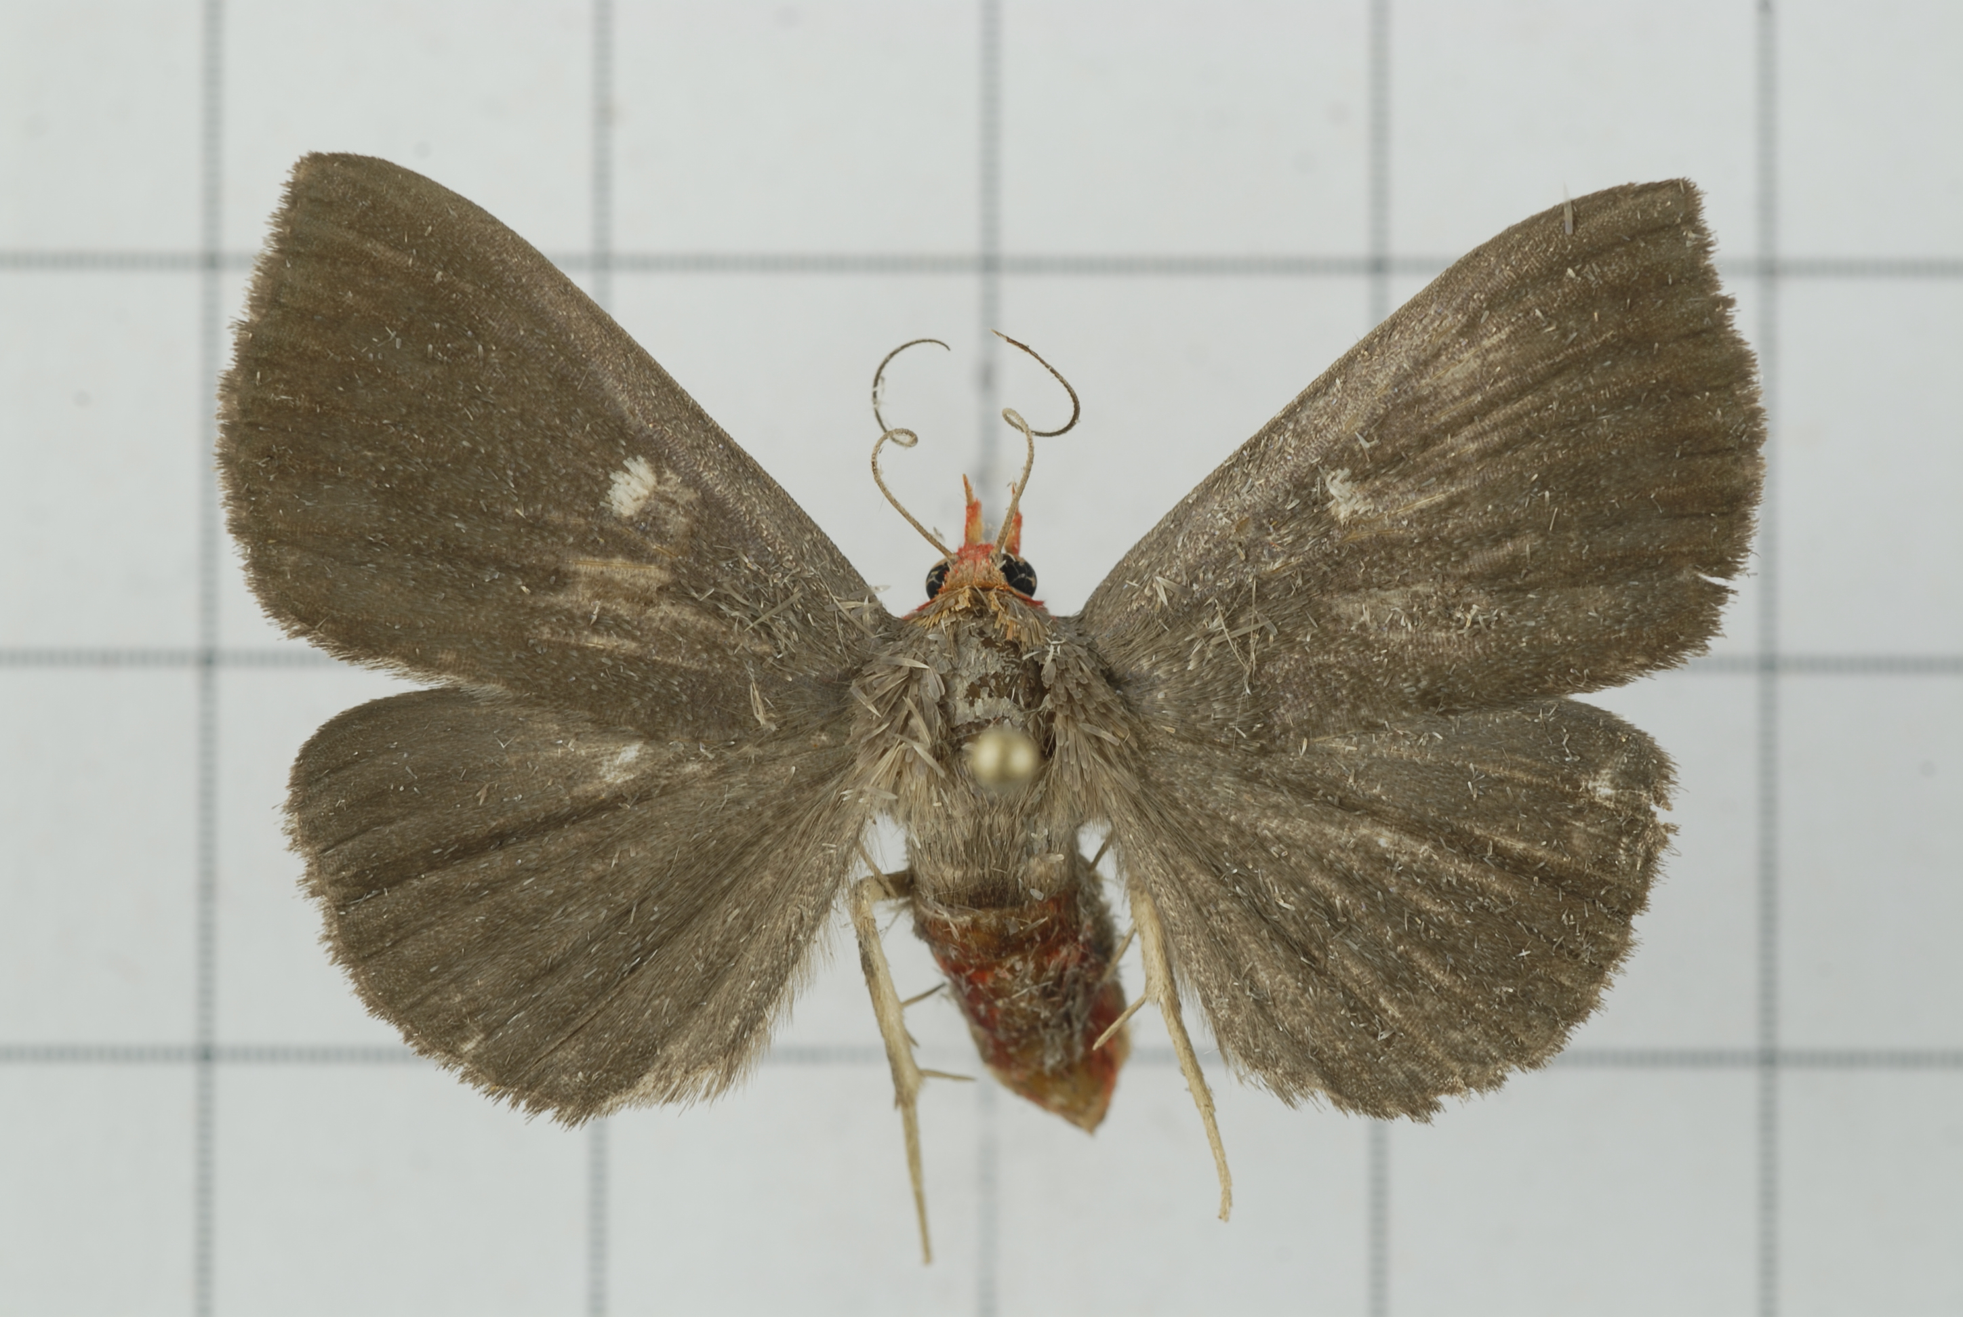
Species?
Calesia dasypterus
